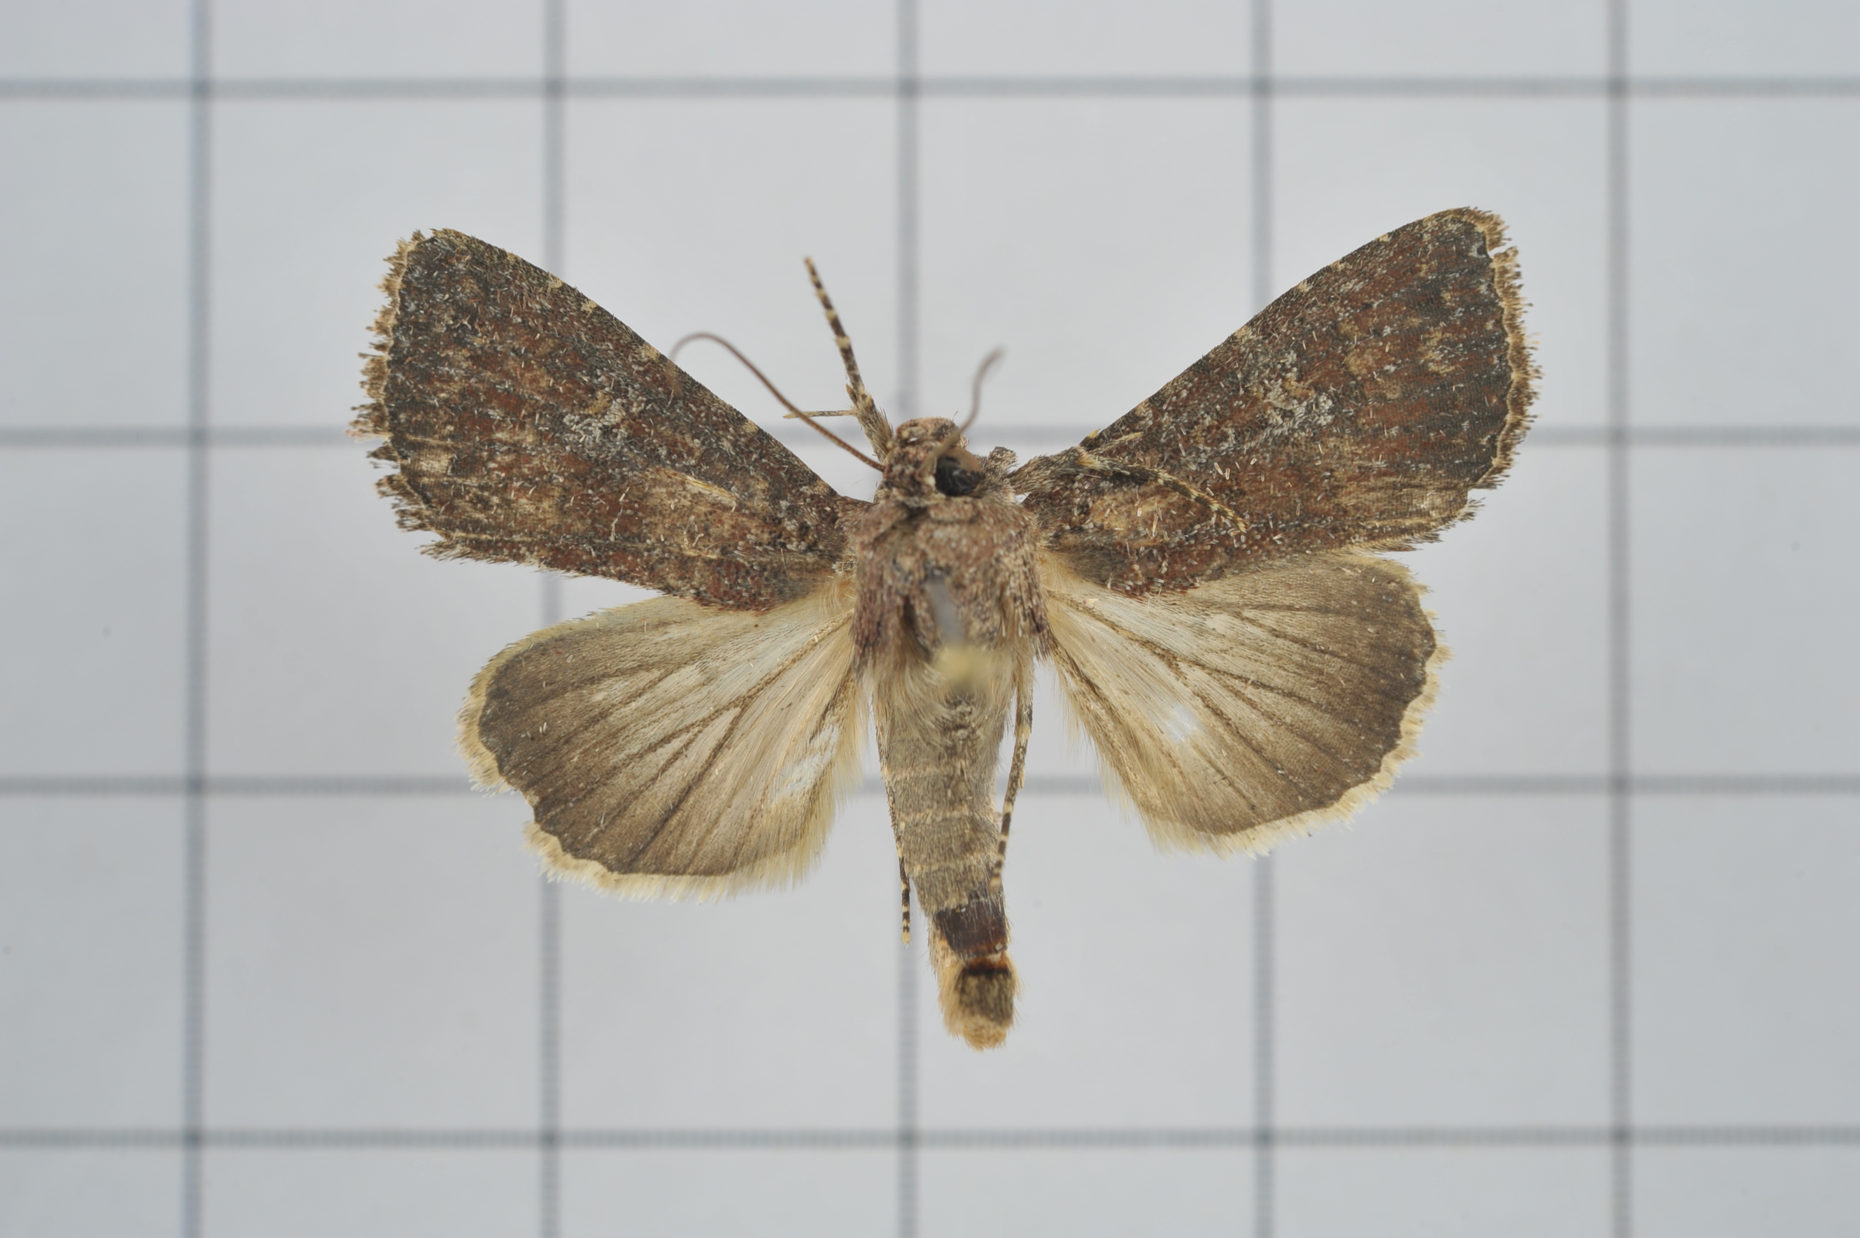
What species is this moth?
Condica illecta
